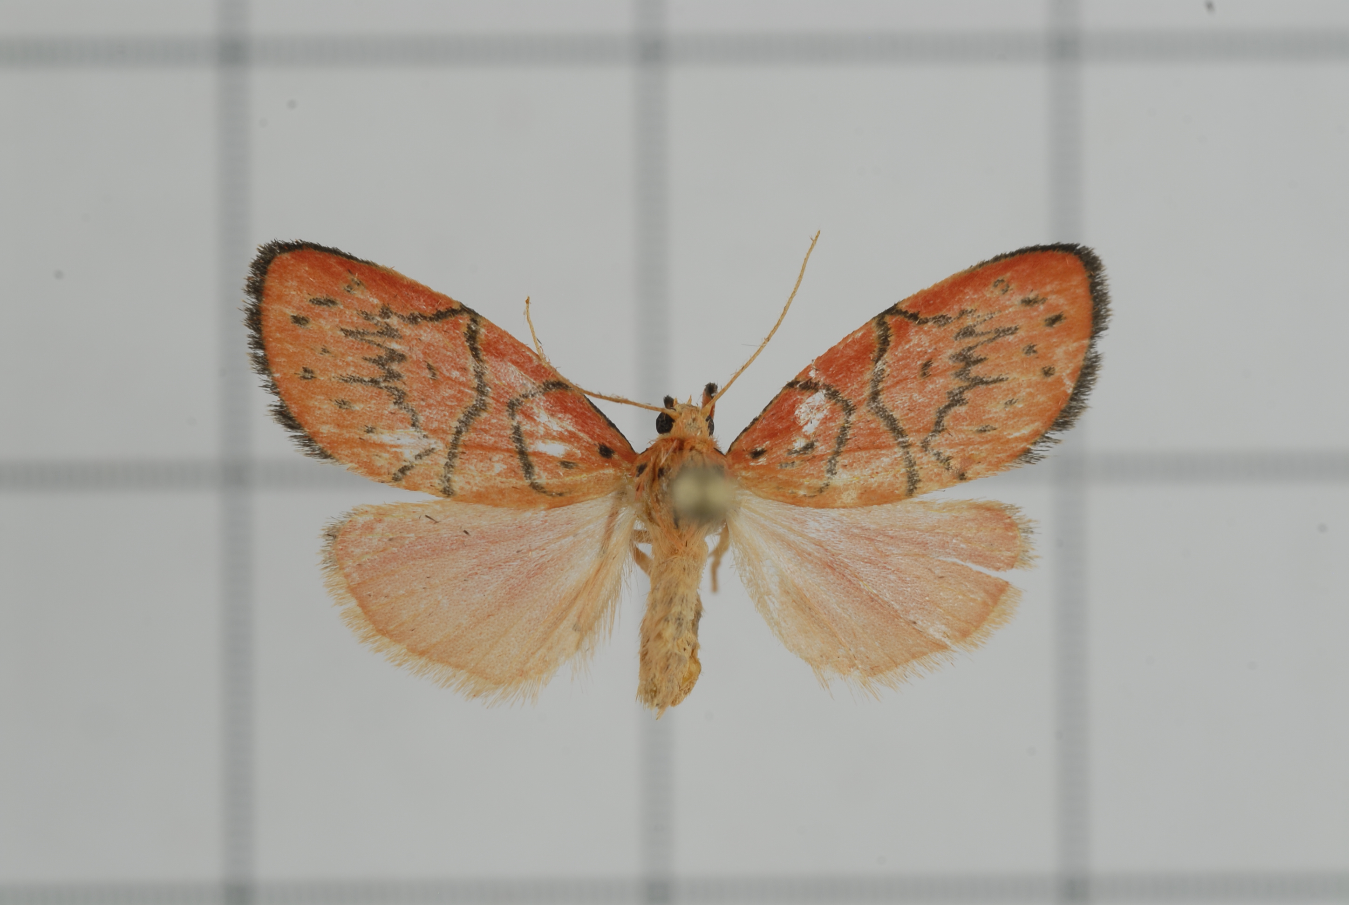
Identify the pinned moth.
Aberrasine lichenshihi
